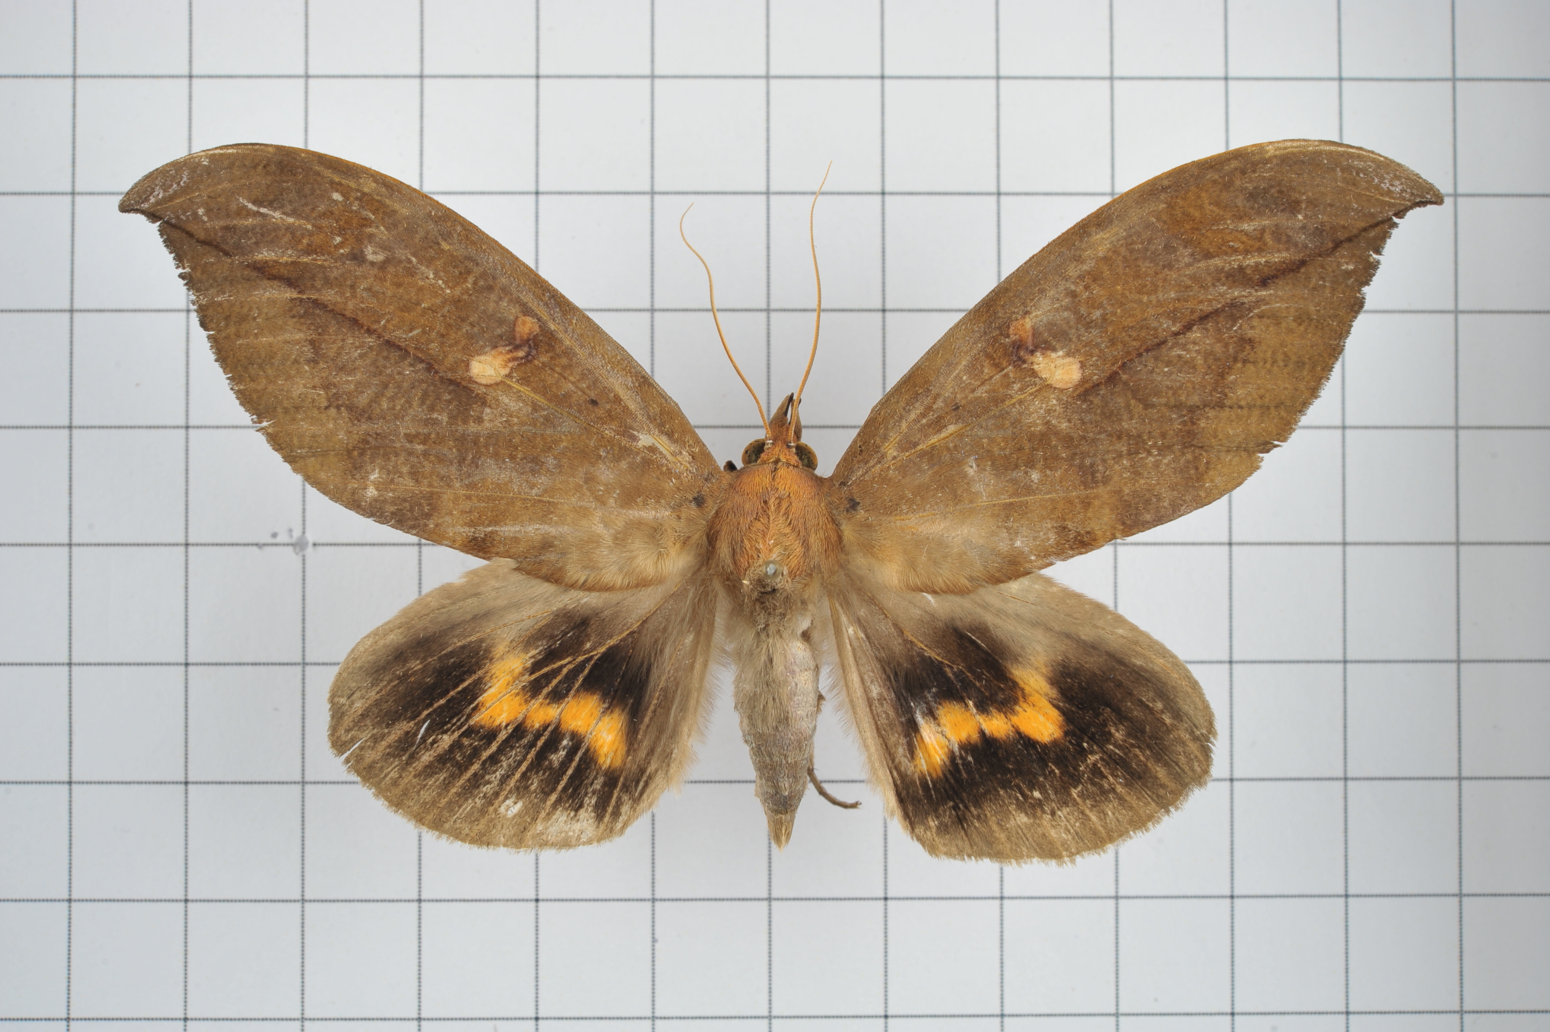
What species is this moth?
Phyllodes eyndhovii
